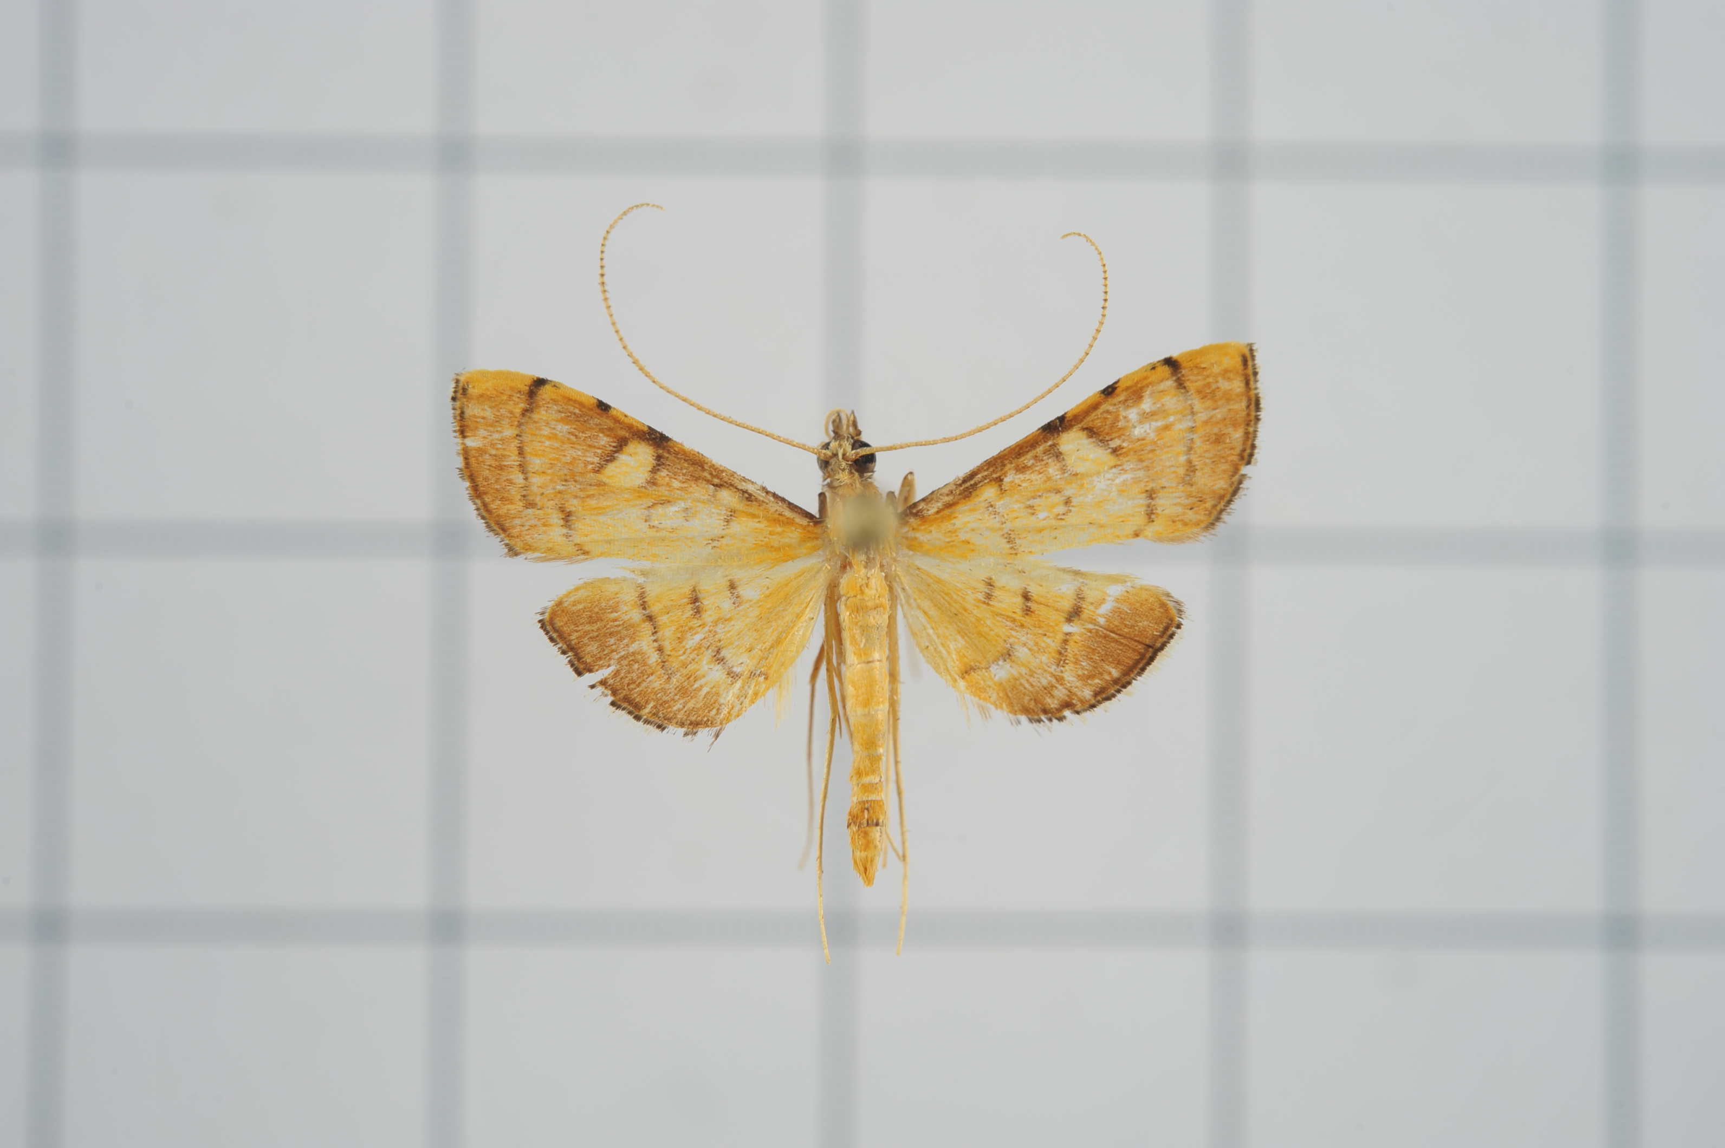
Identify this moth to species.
Dolicharthria charonialis
